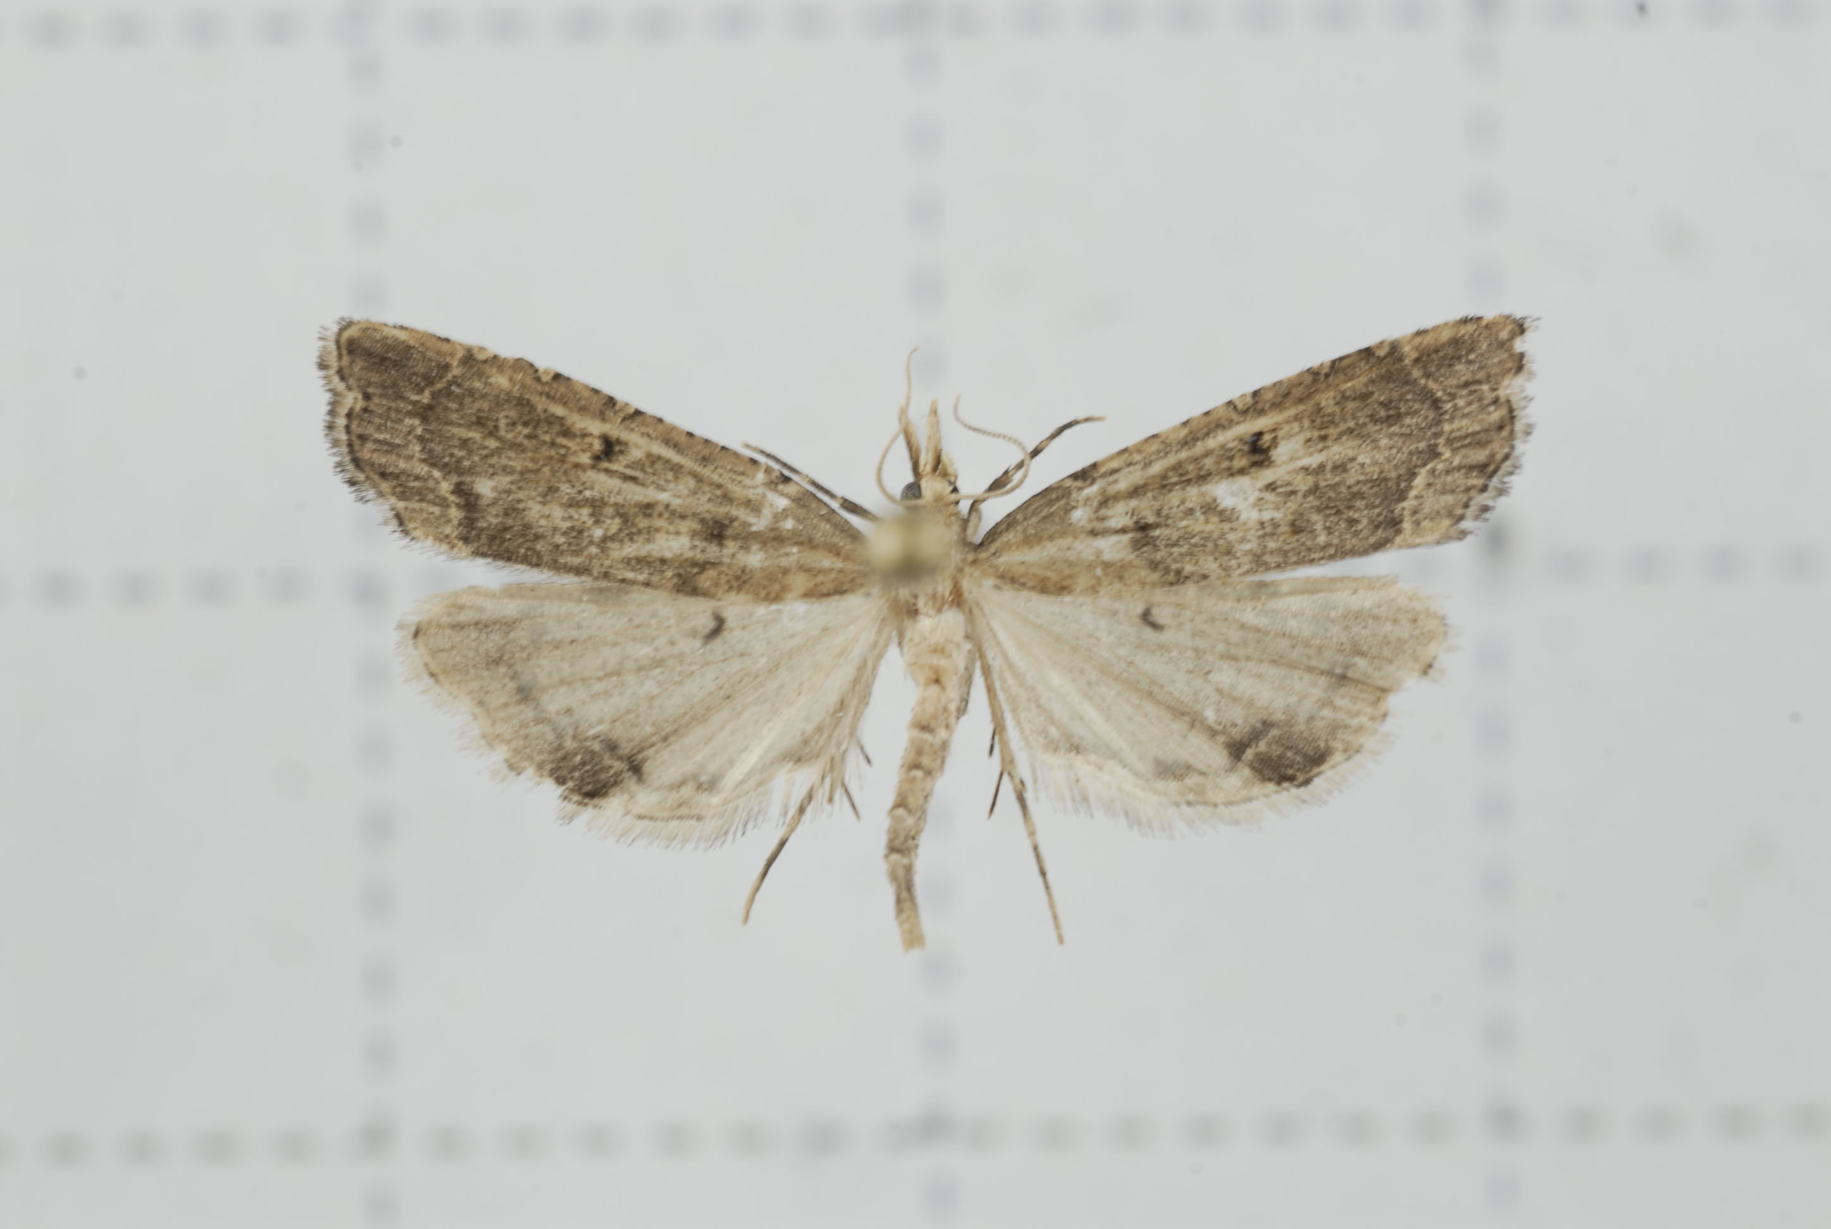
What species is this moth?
Diplopseustis perieresalis
